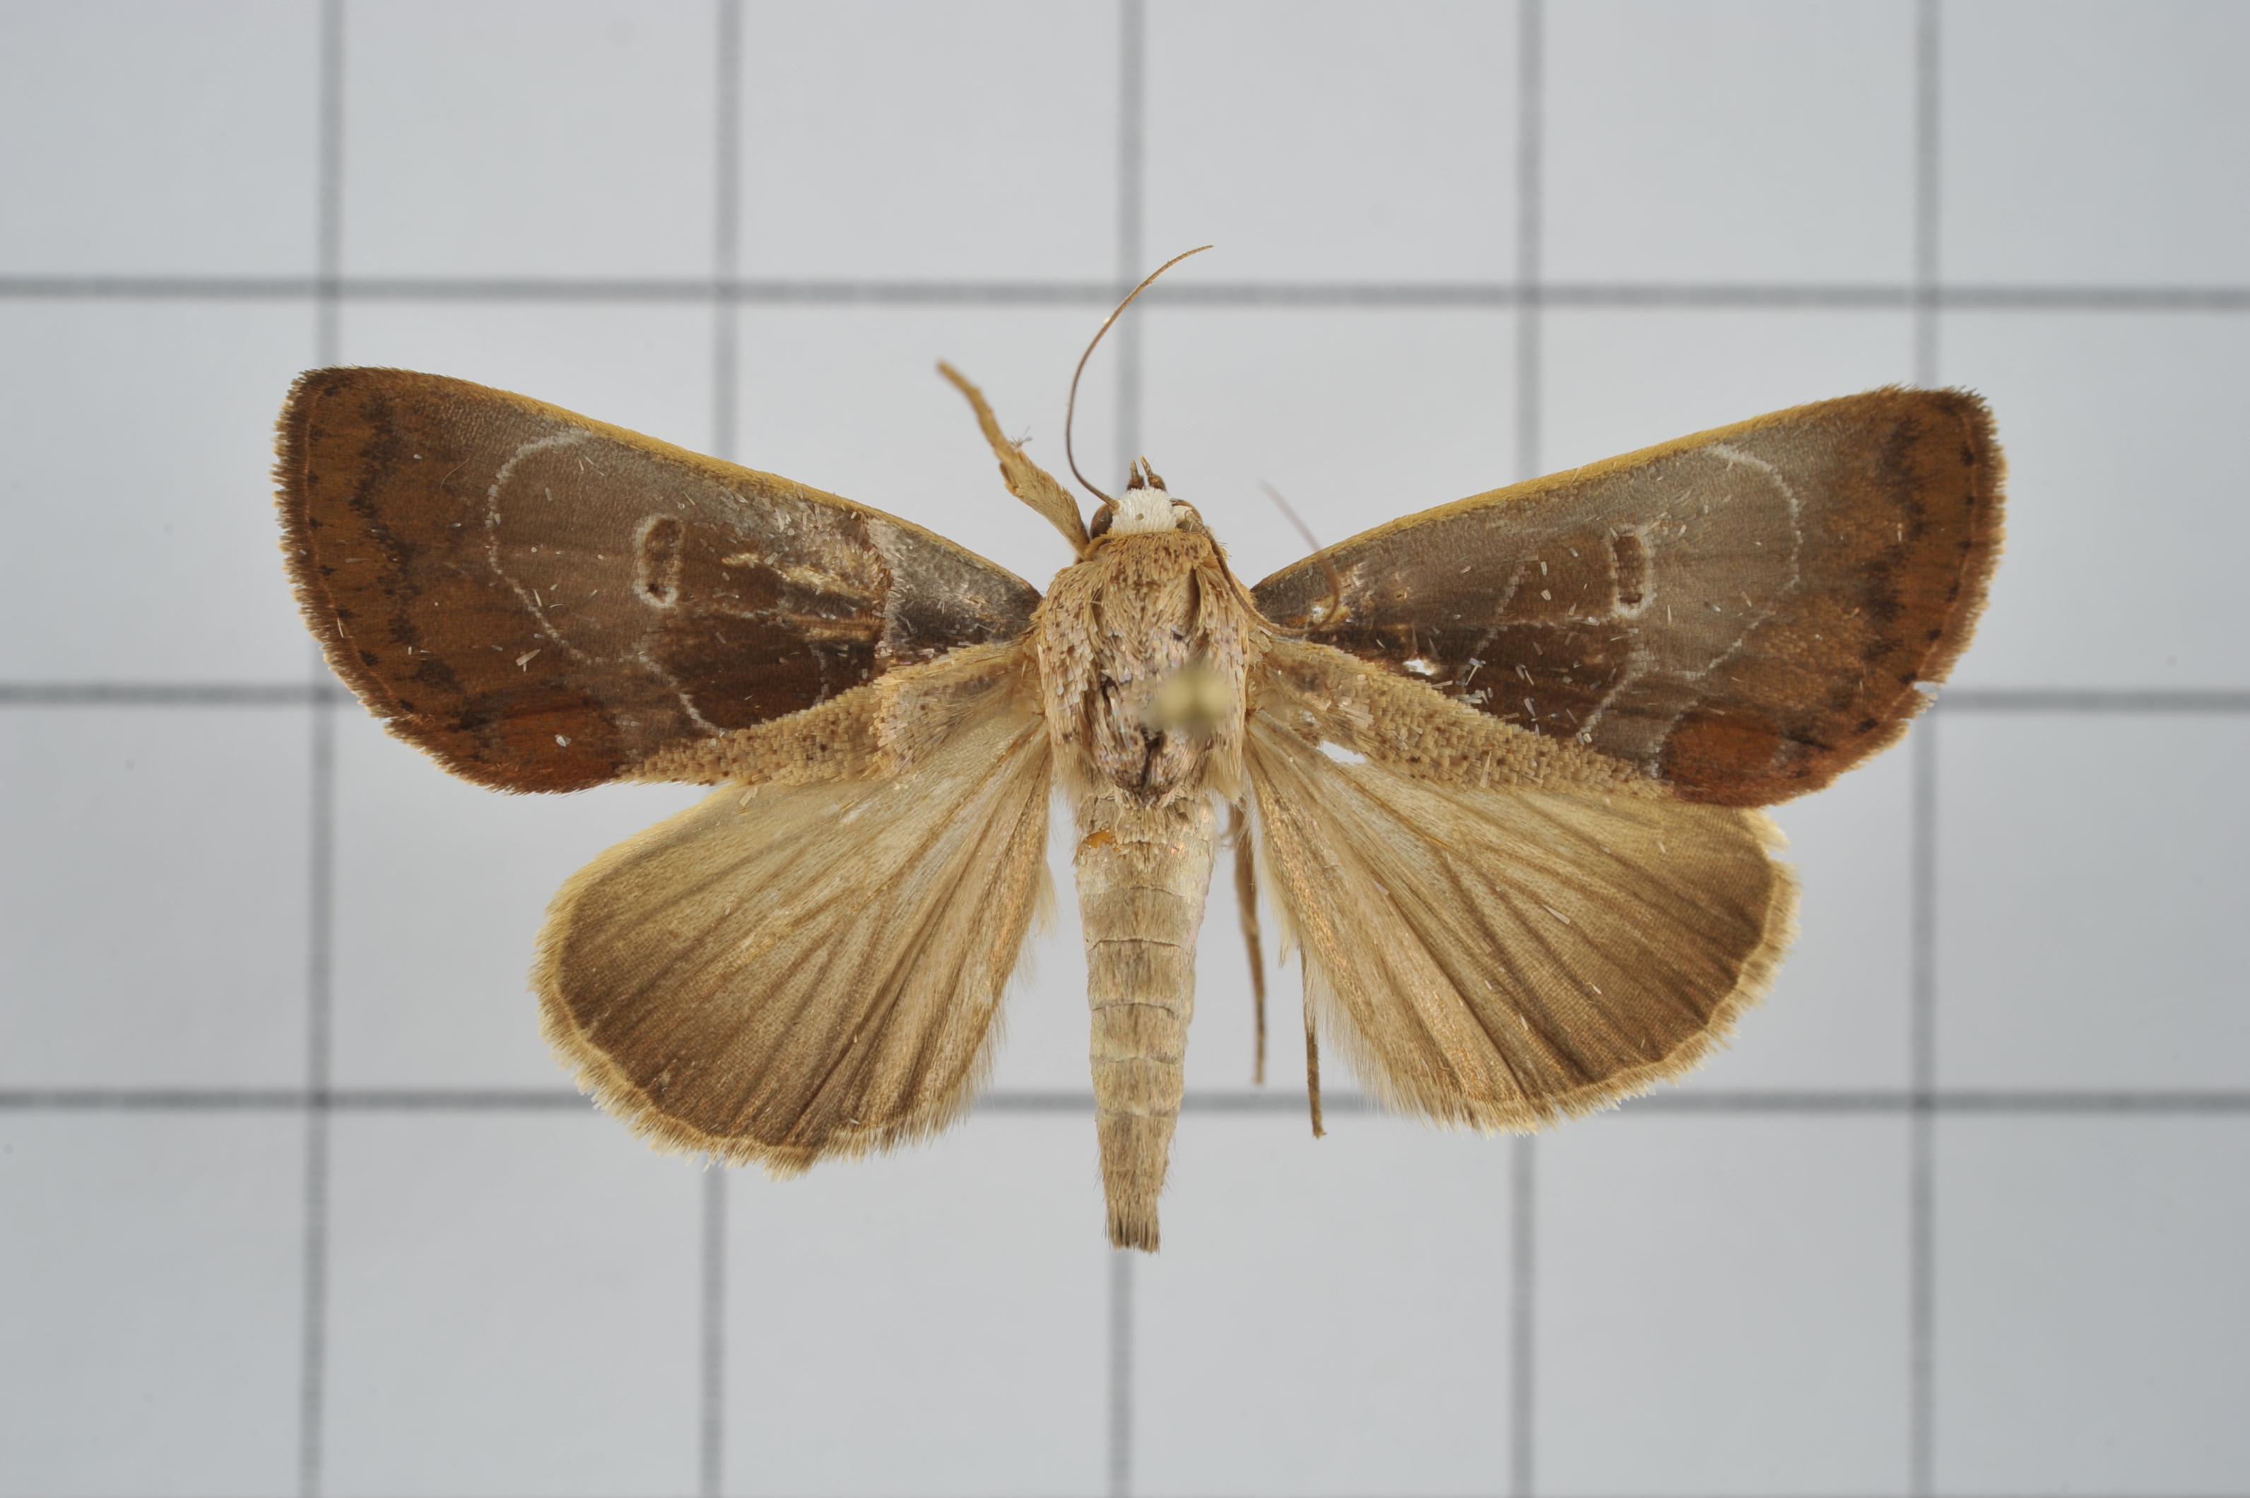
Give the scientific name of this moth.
Westermannia elliptica elliptica
